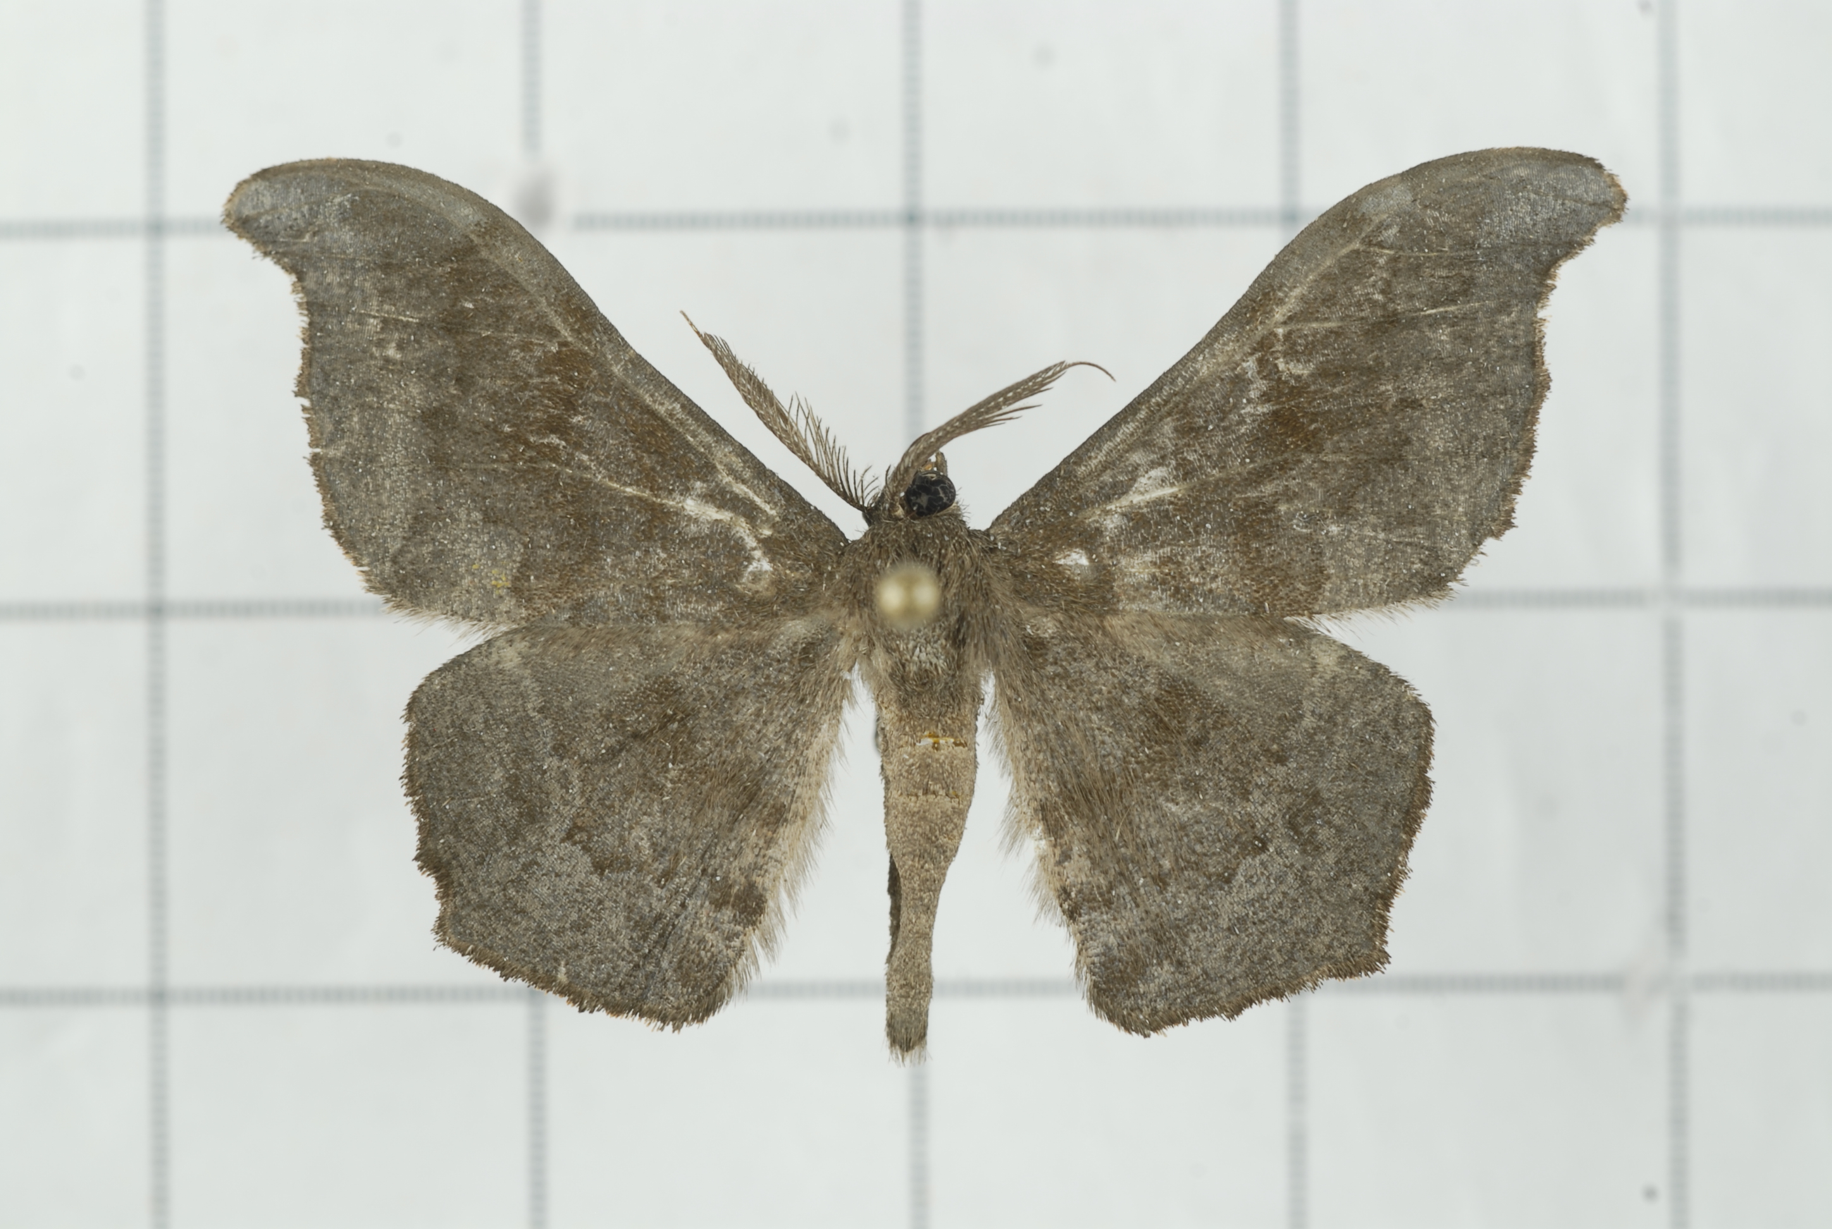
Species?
Hyposidra talaca talaca
